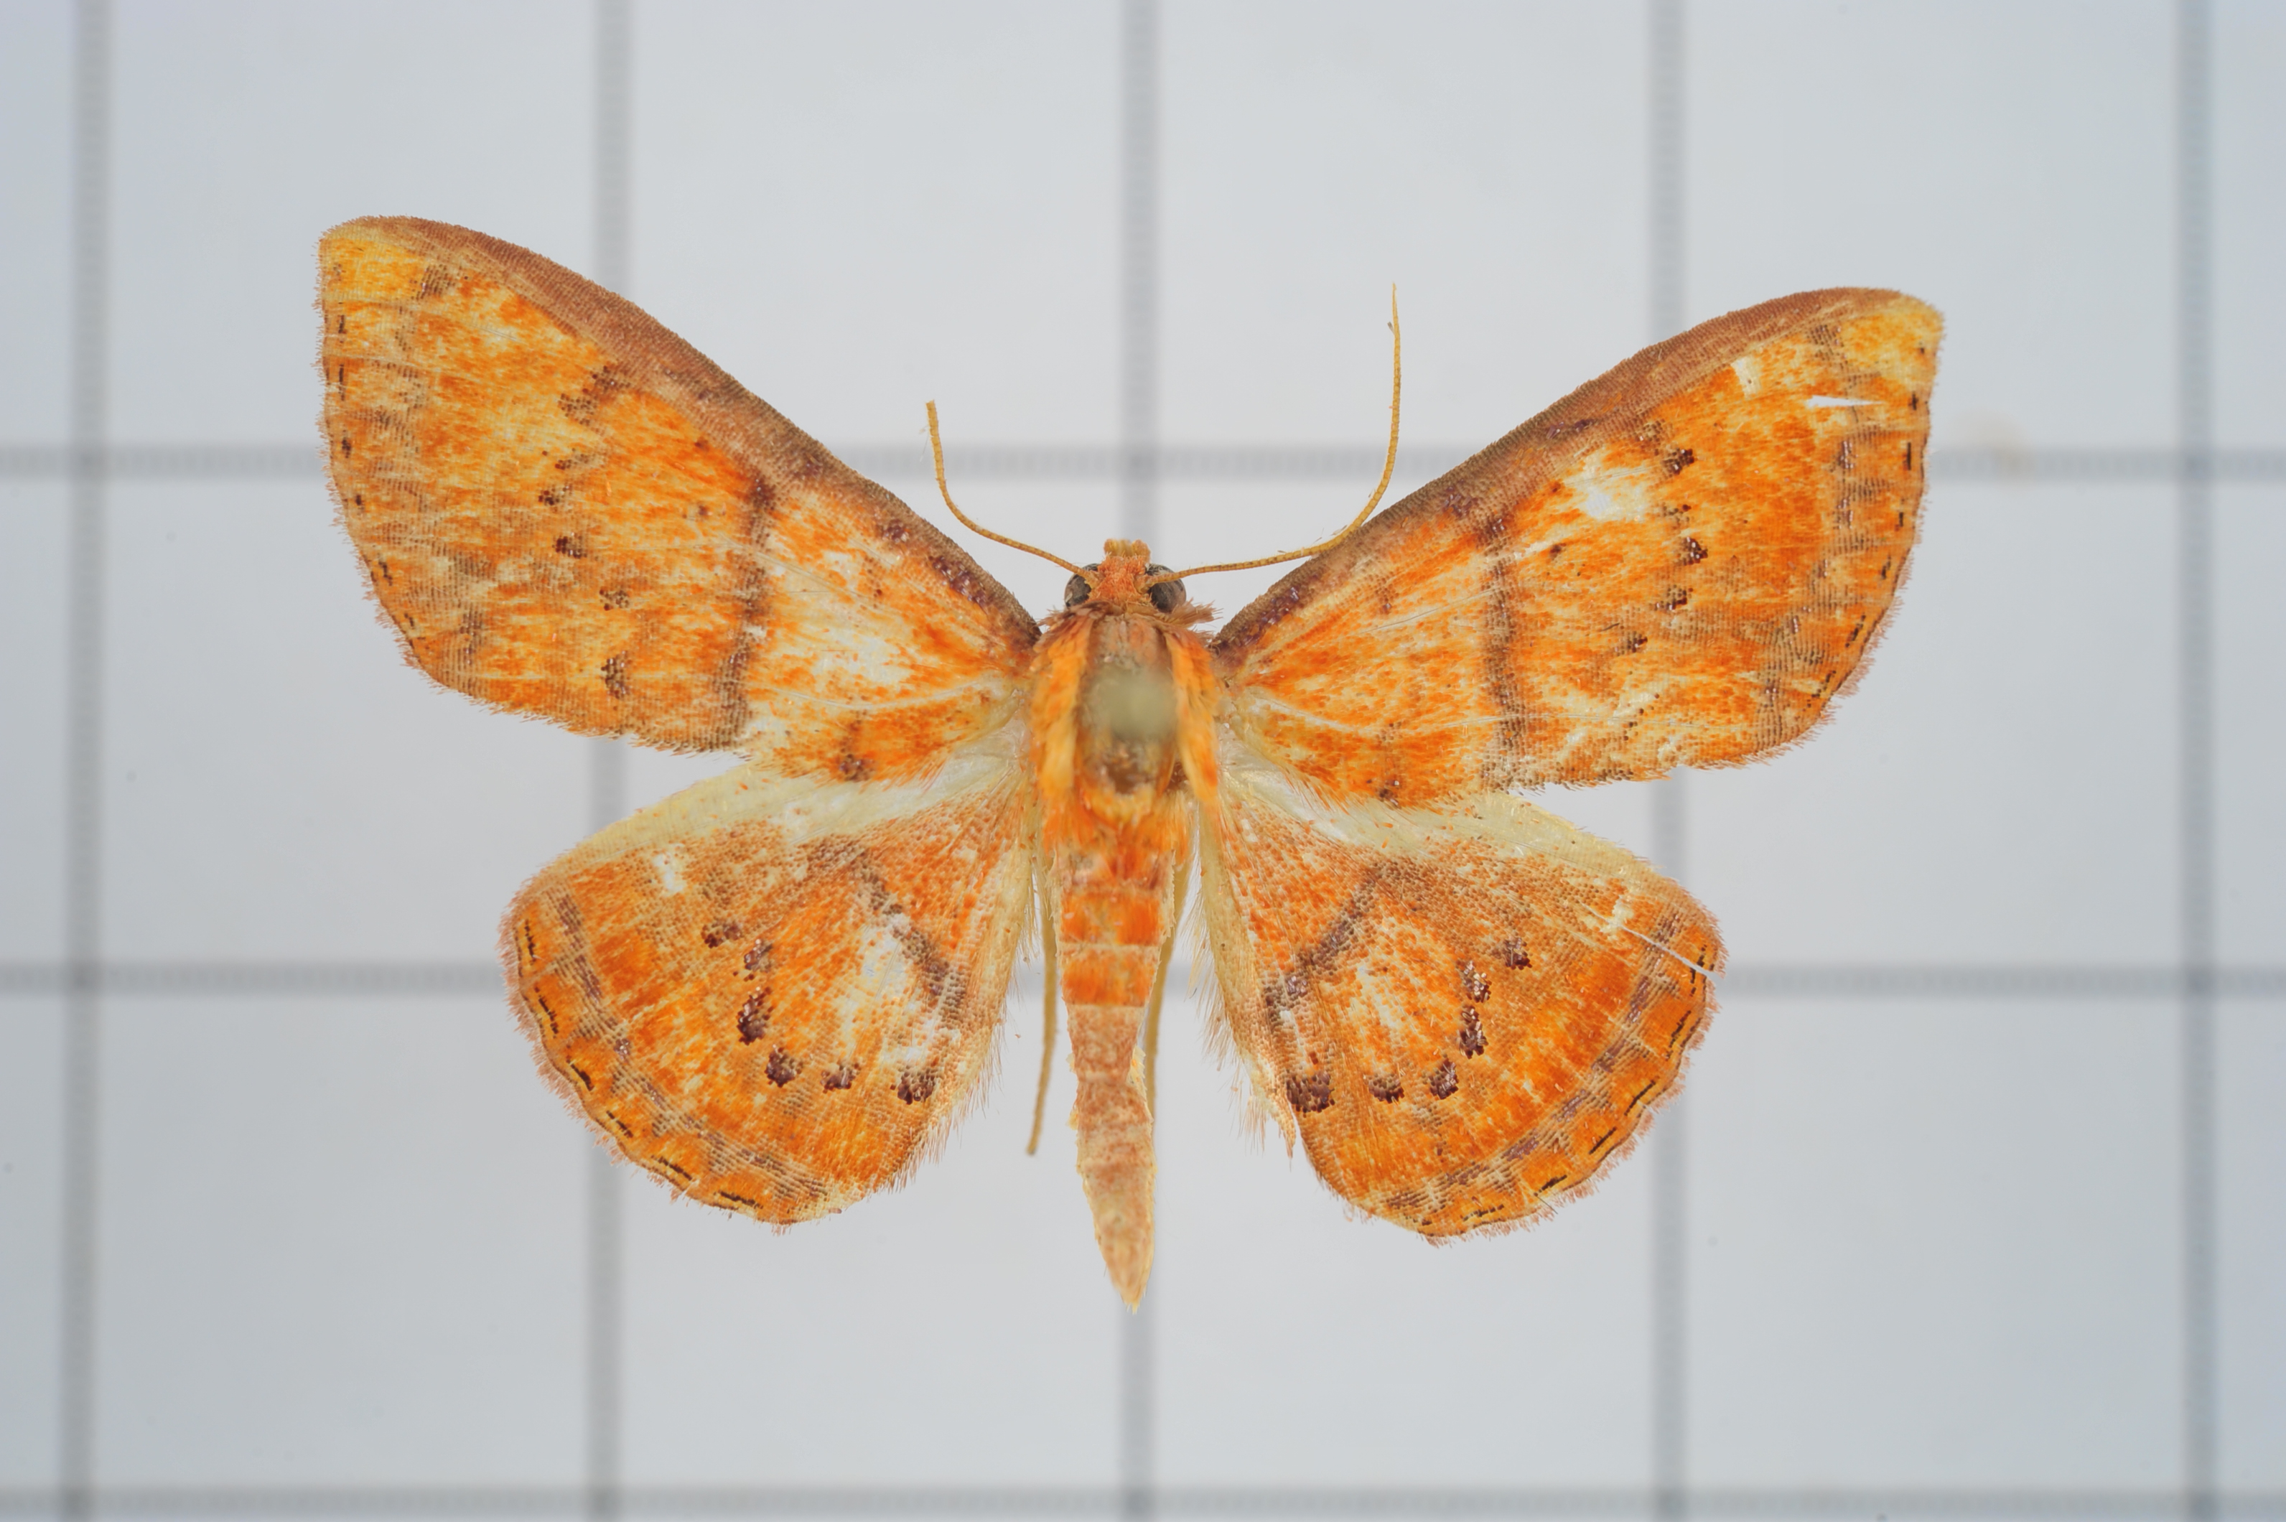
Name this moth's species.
Homodes vivida
